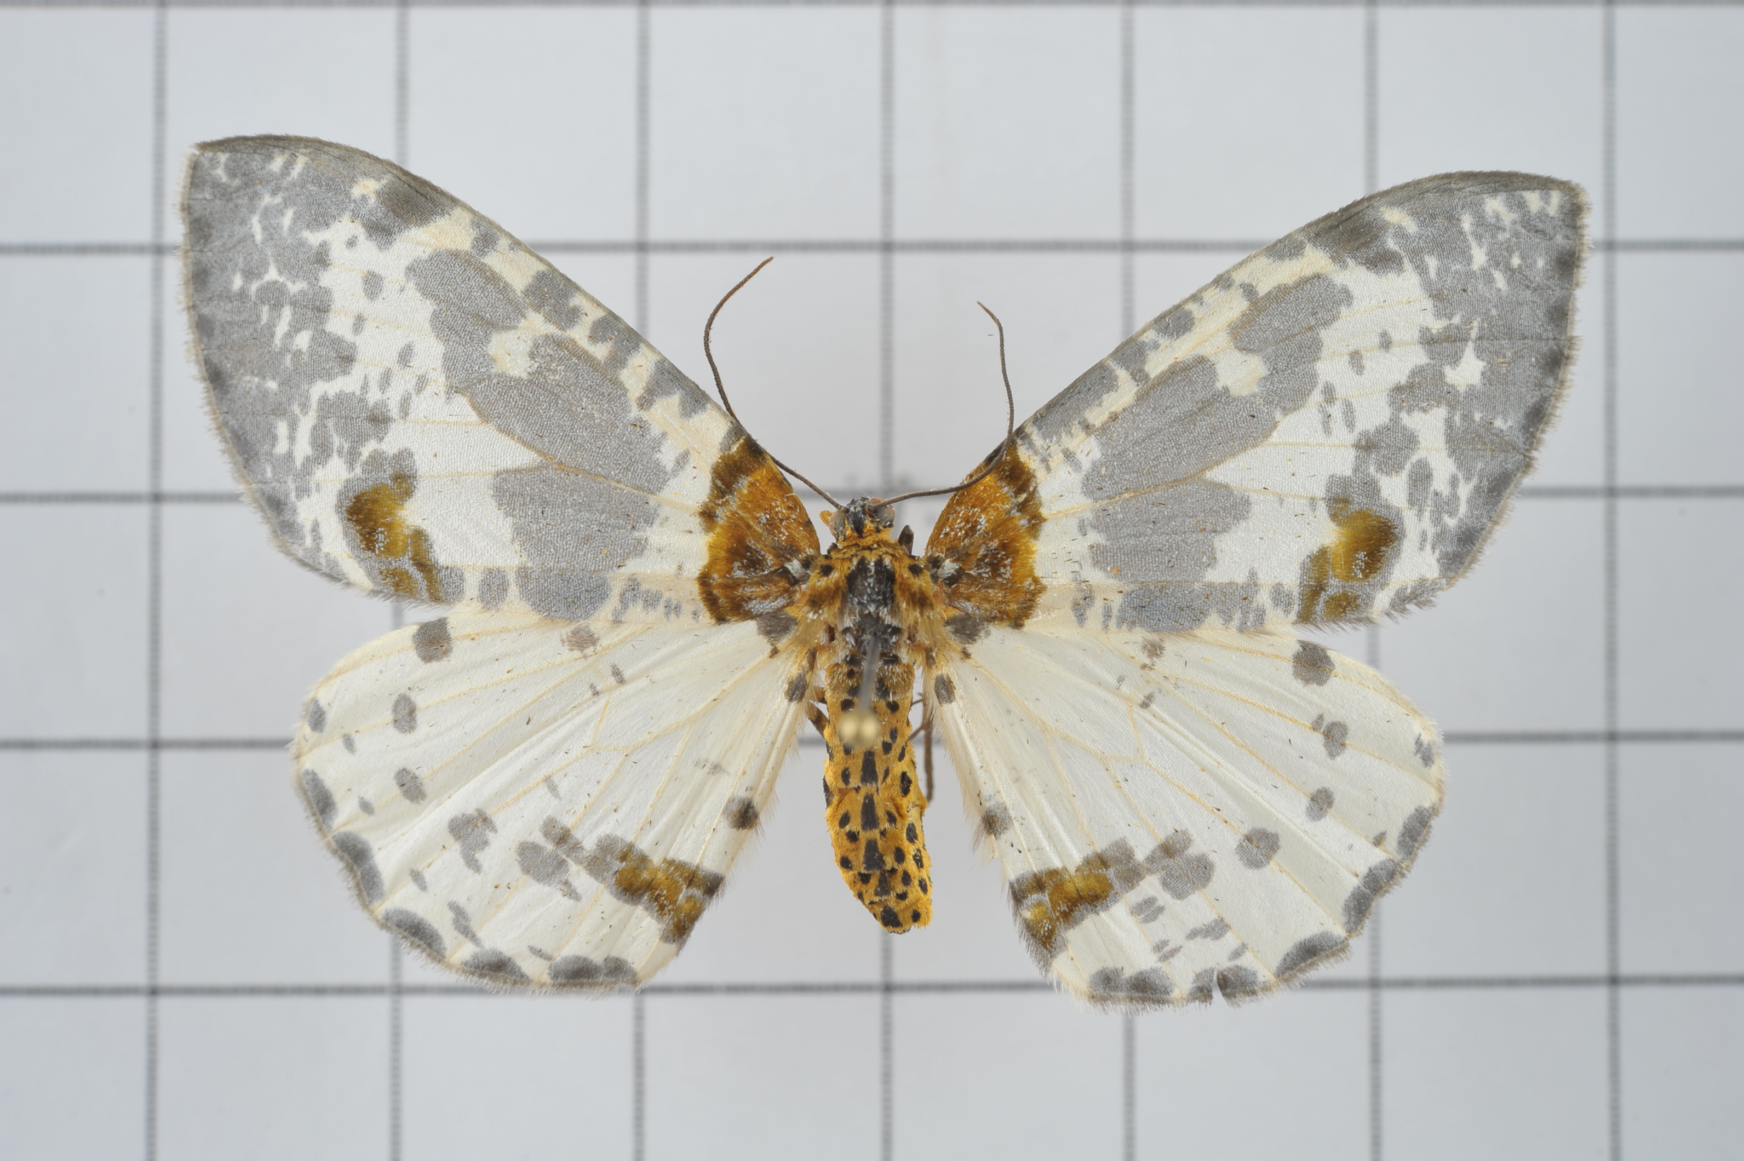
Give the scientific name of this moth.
Abraxas submartiaria
